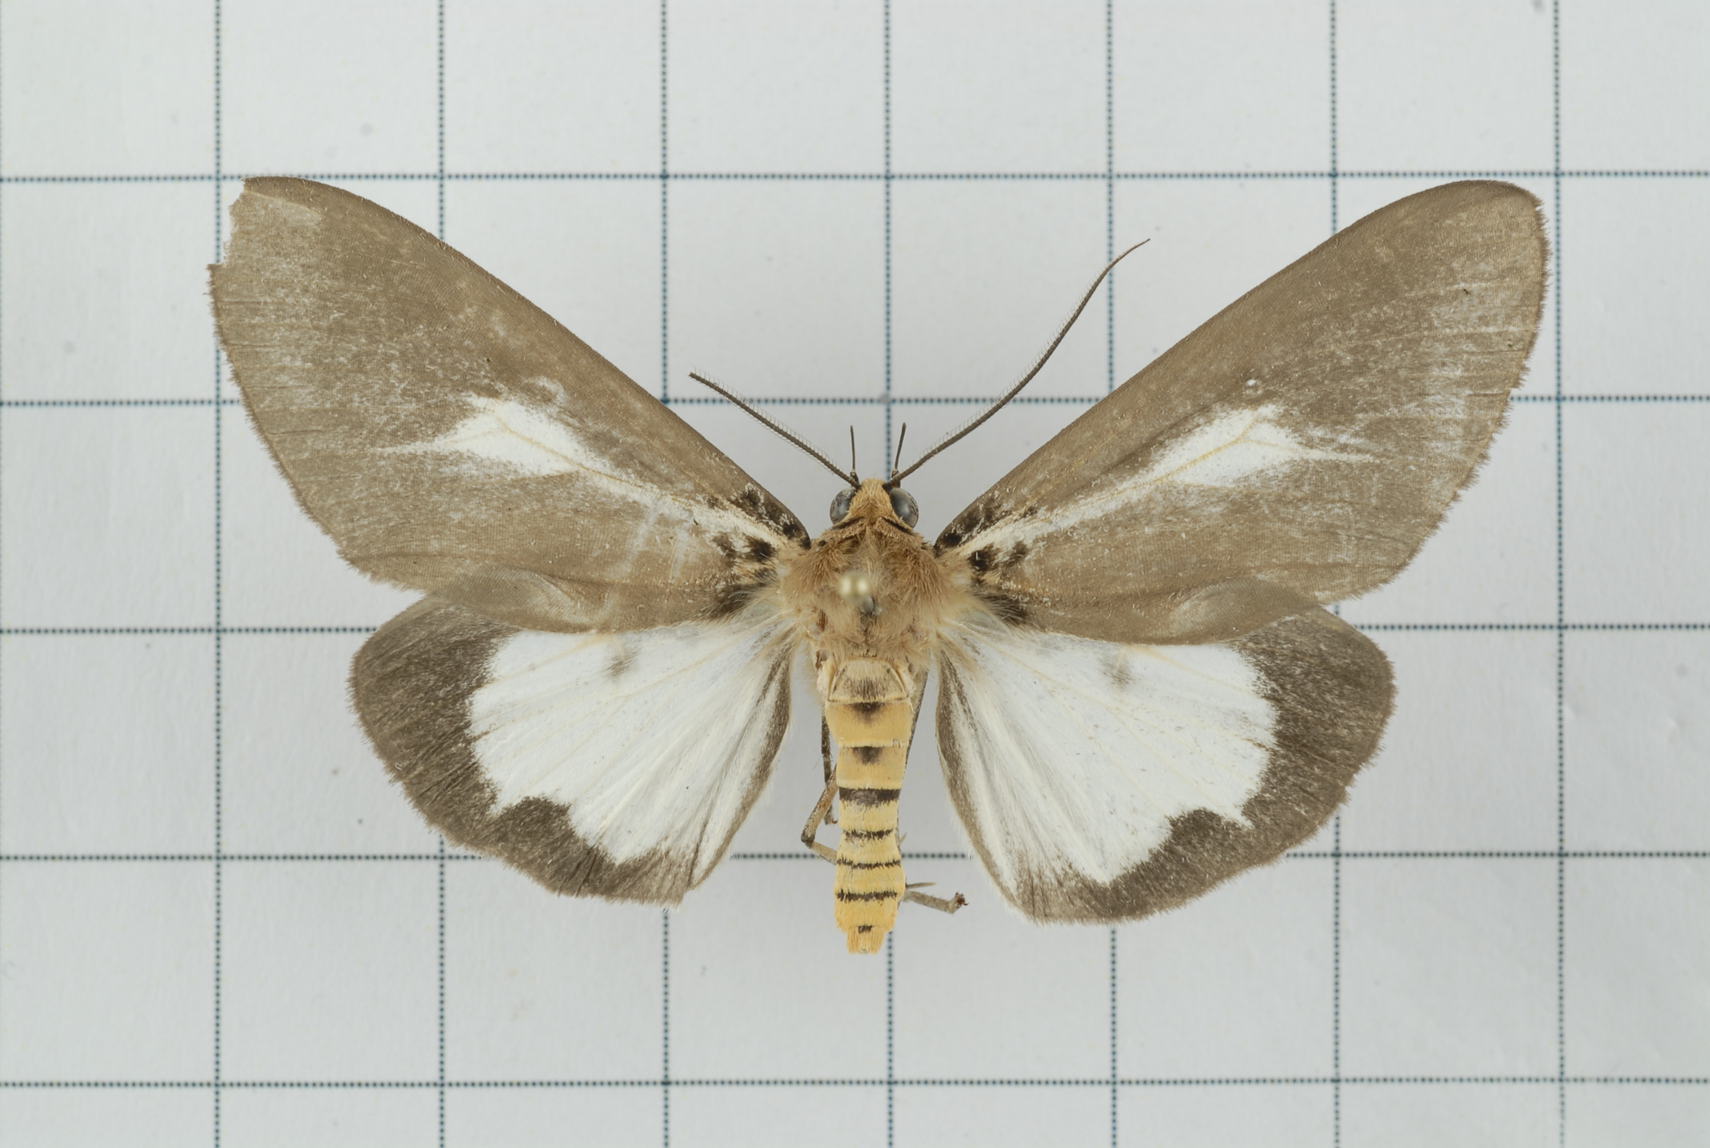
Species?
Asota heliconia zebrina
